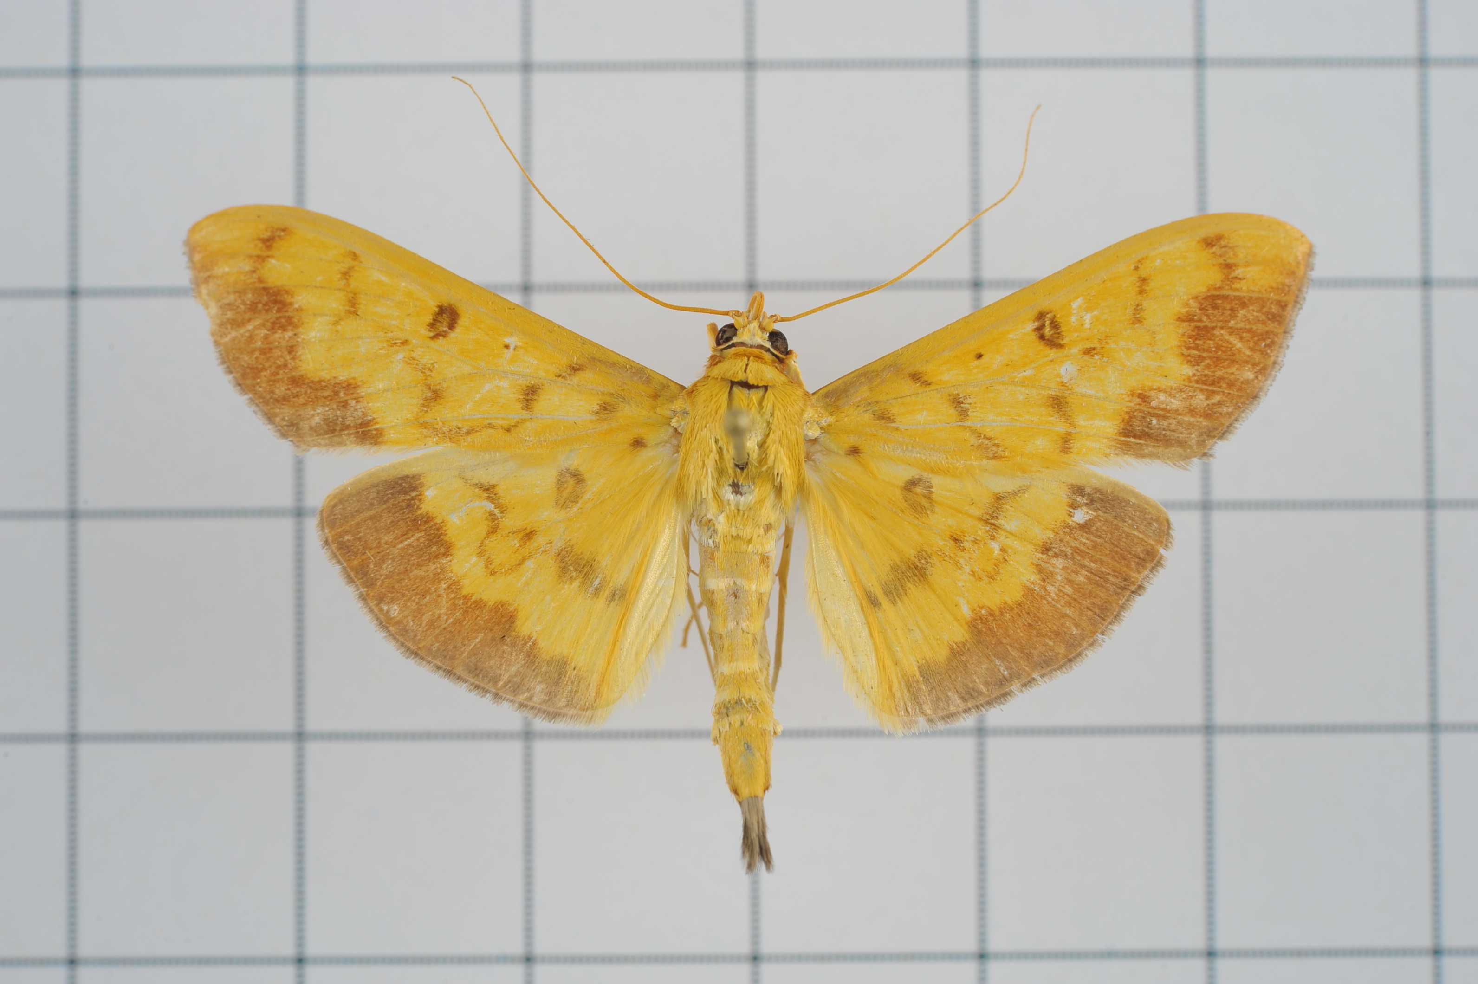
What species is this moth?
Botyodes asialis
